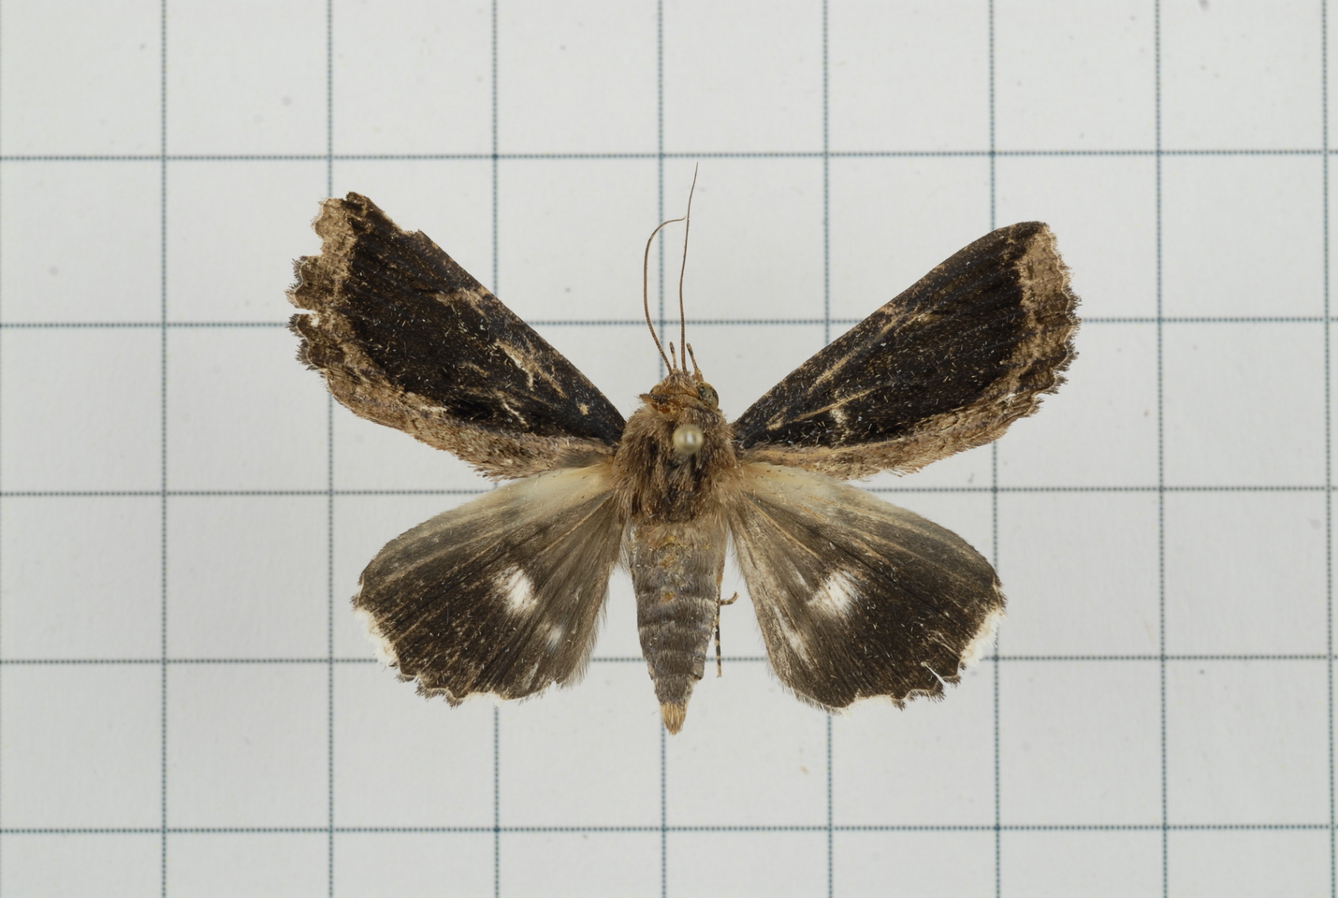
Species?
Ercheia cyllaria
